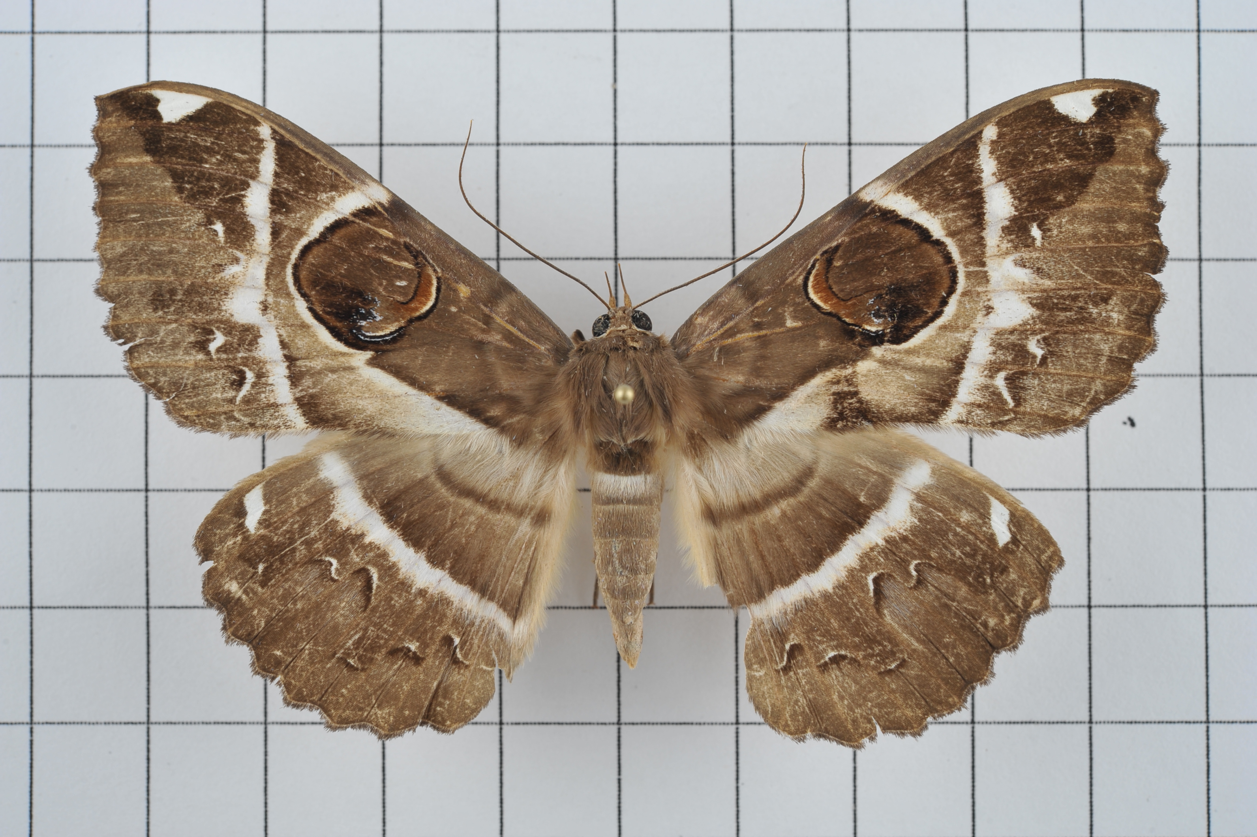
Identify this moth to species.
Erebus ephesperis
